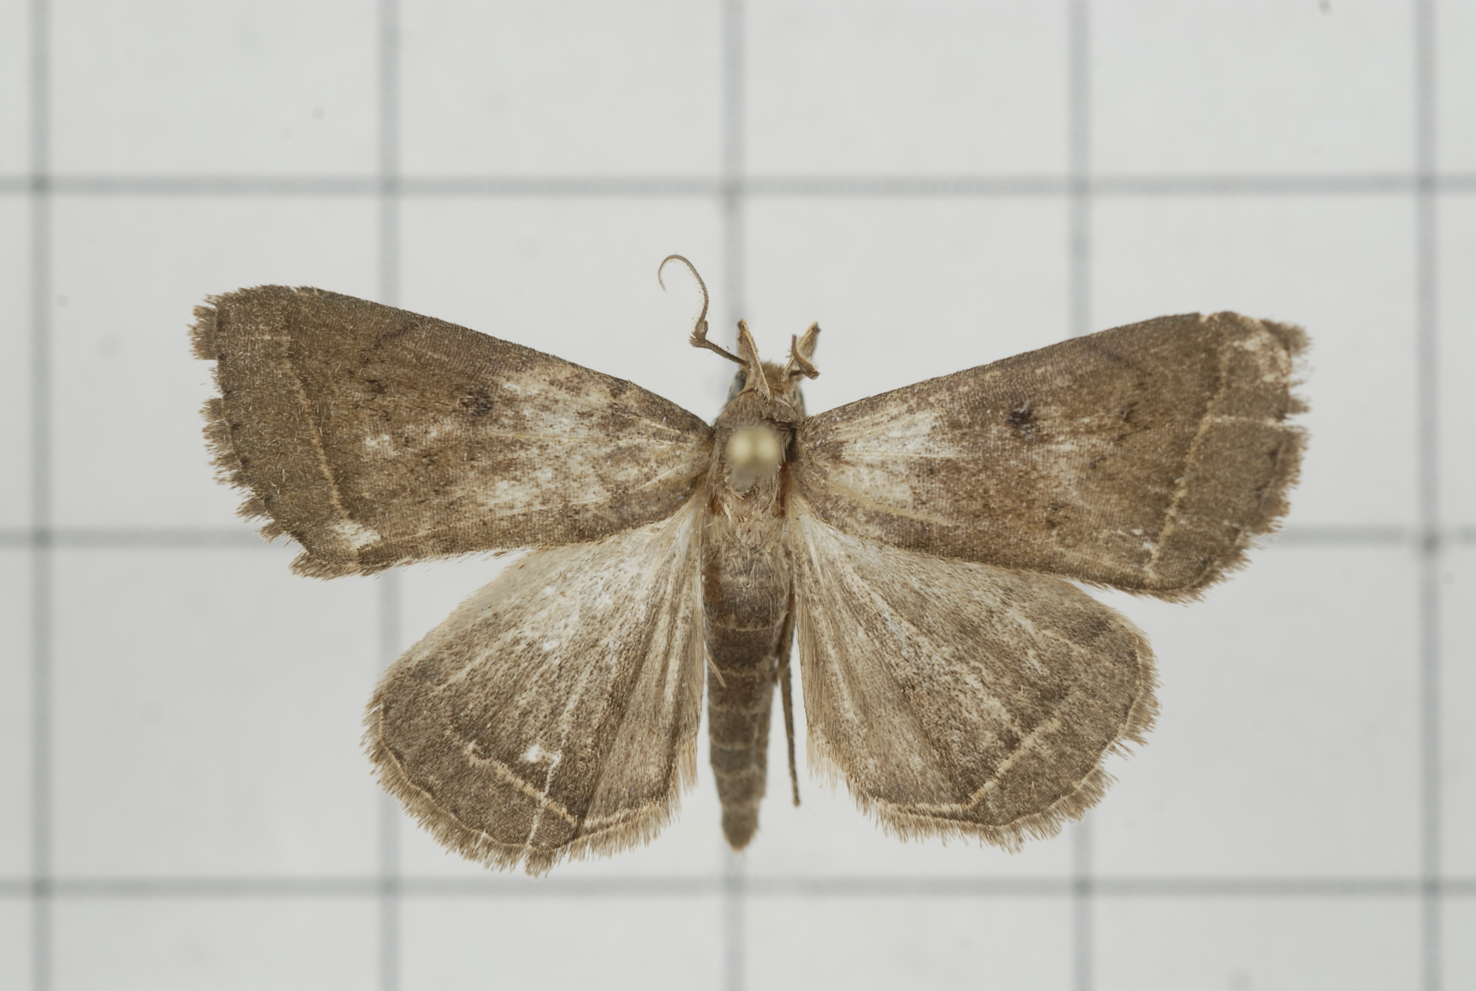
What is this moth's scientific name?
Simplicia discosticta
